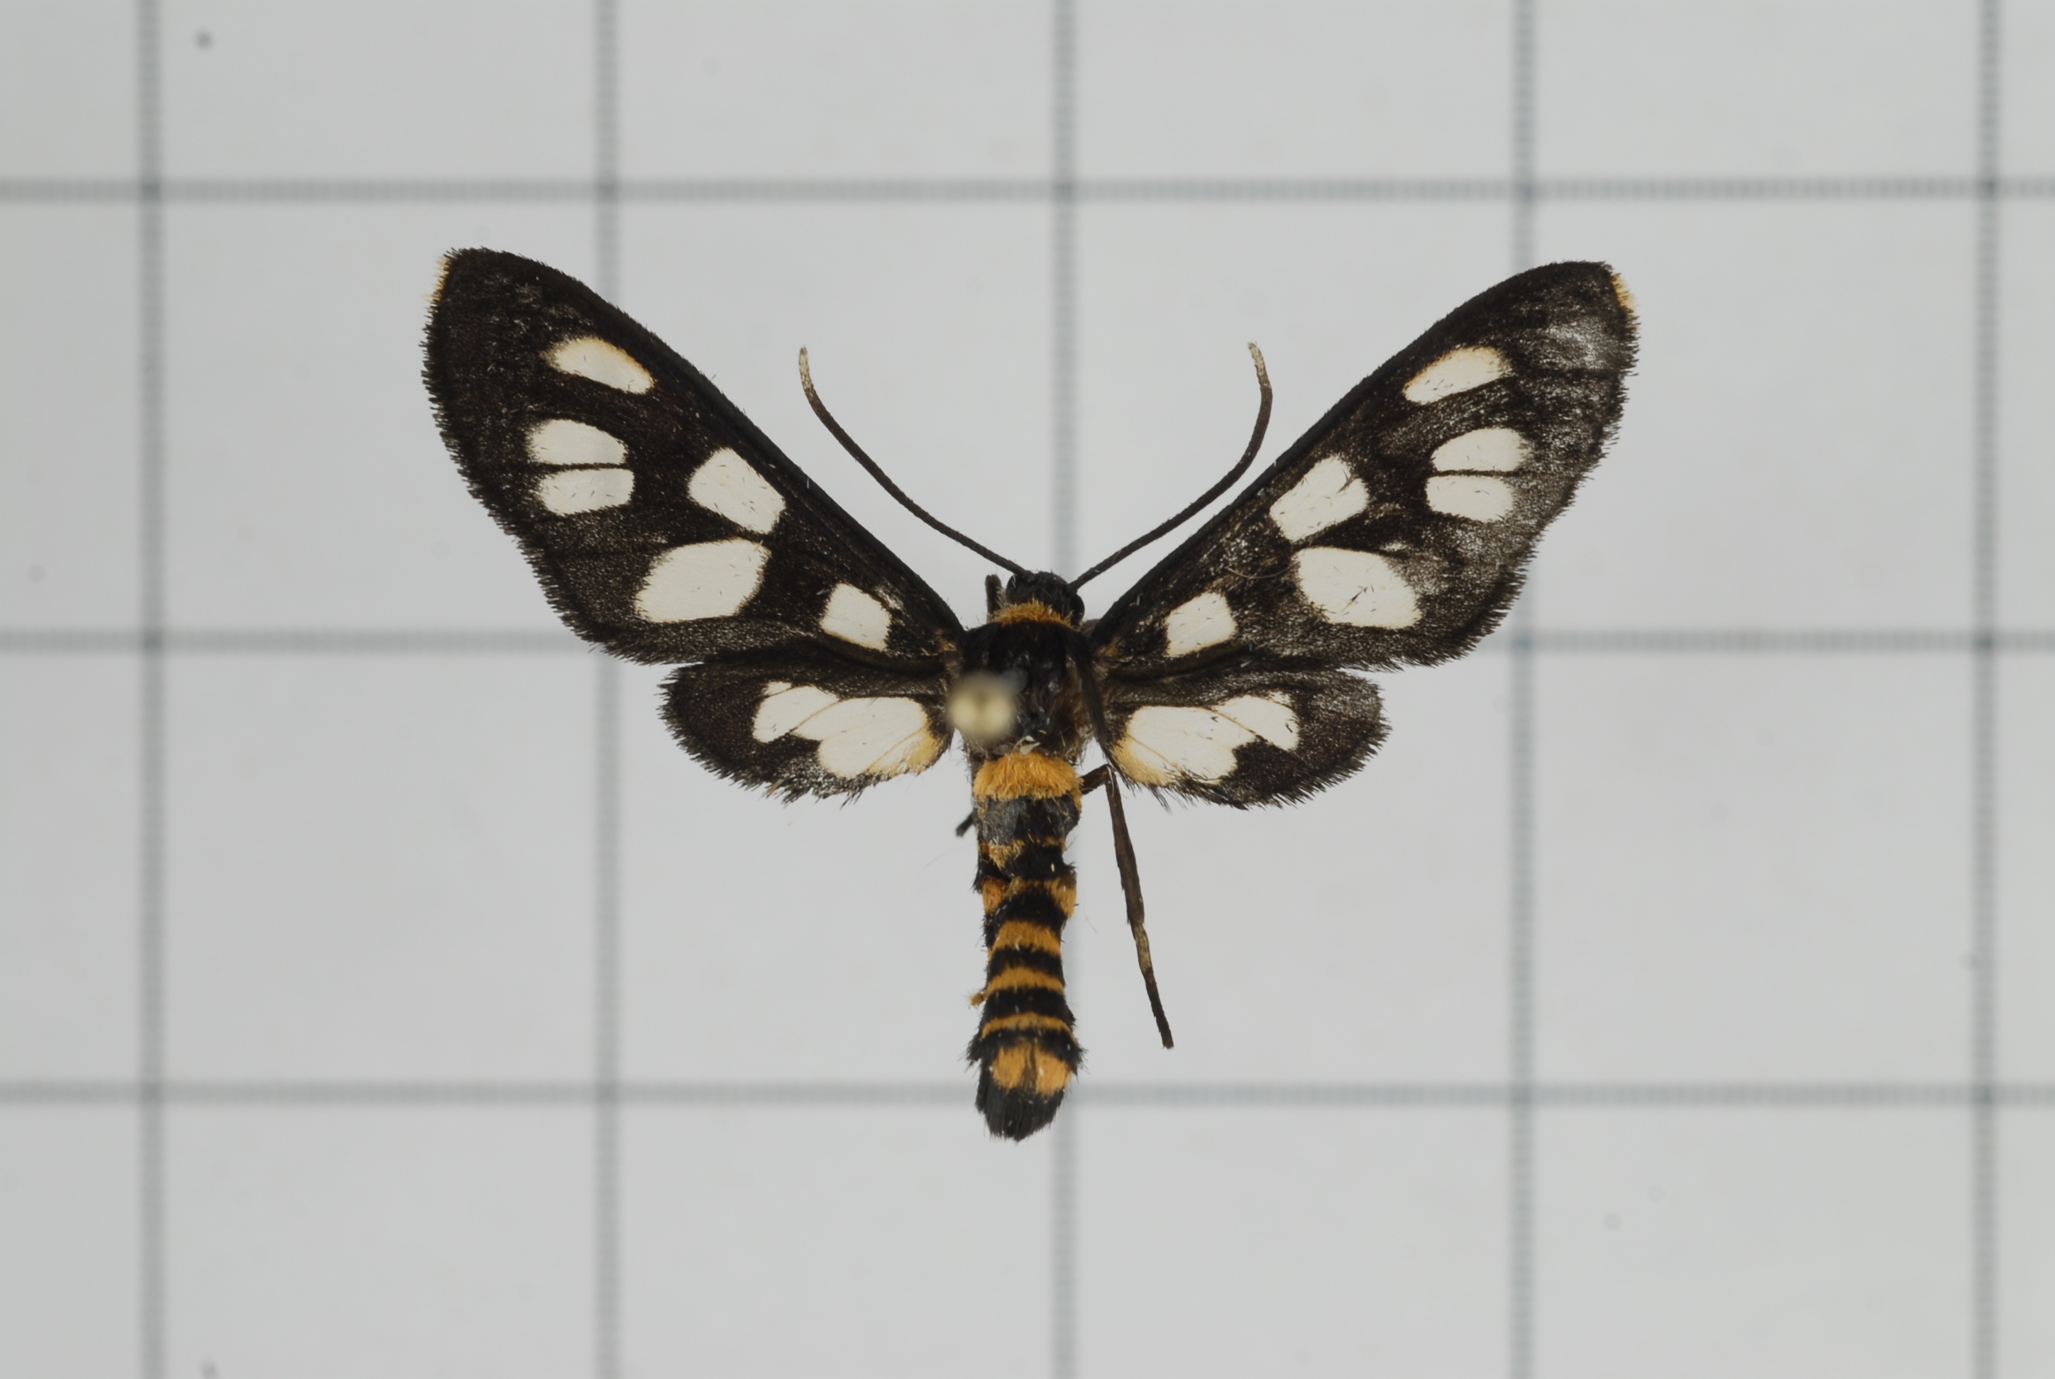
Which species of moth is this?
Amata edwardsii
